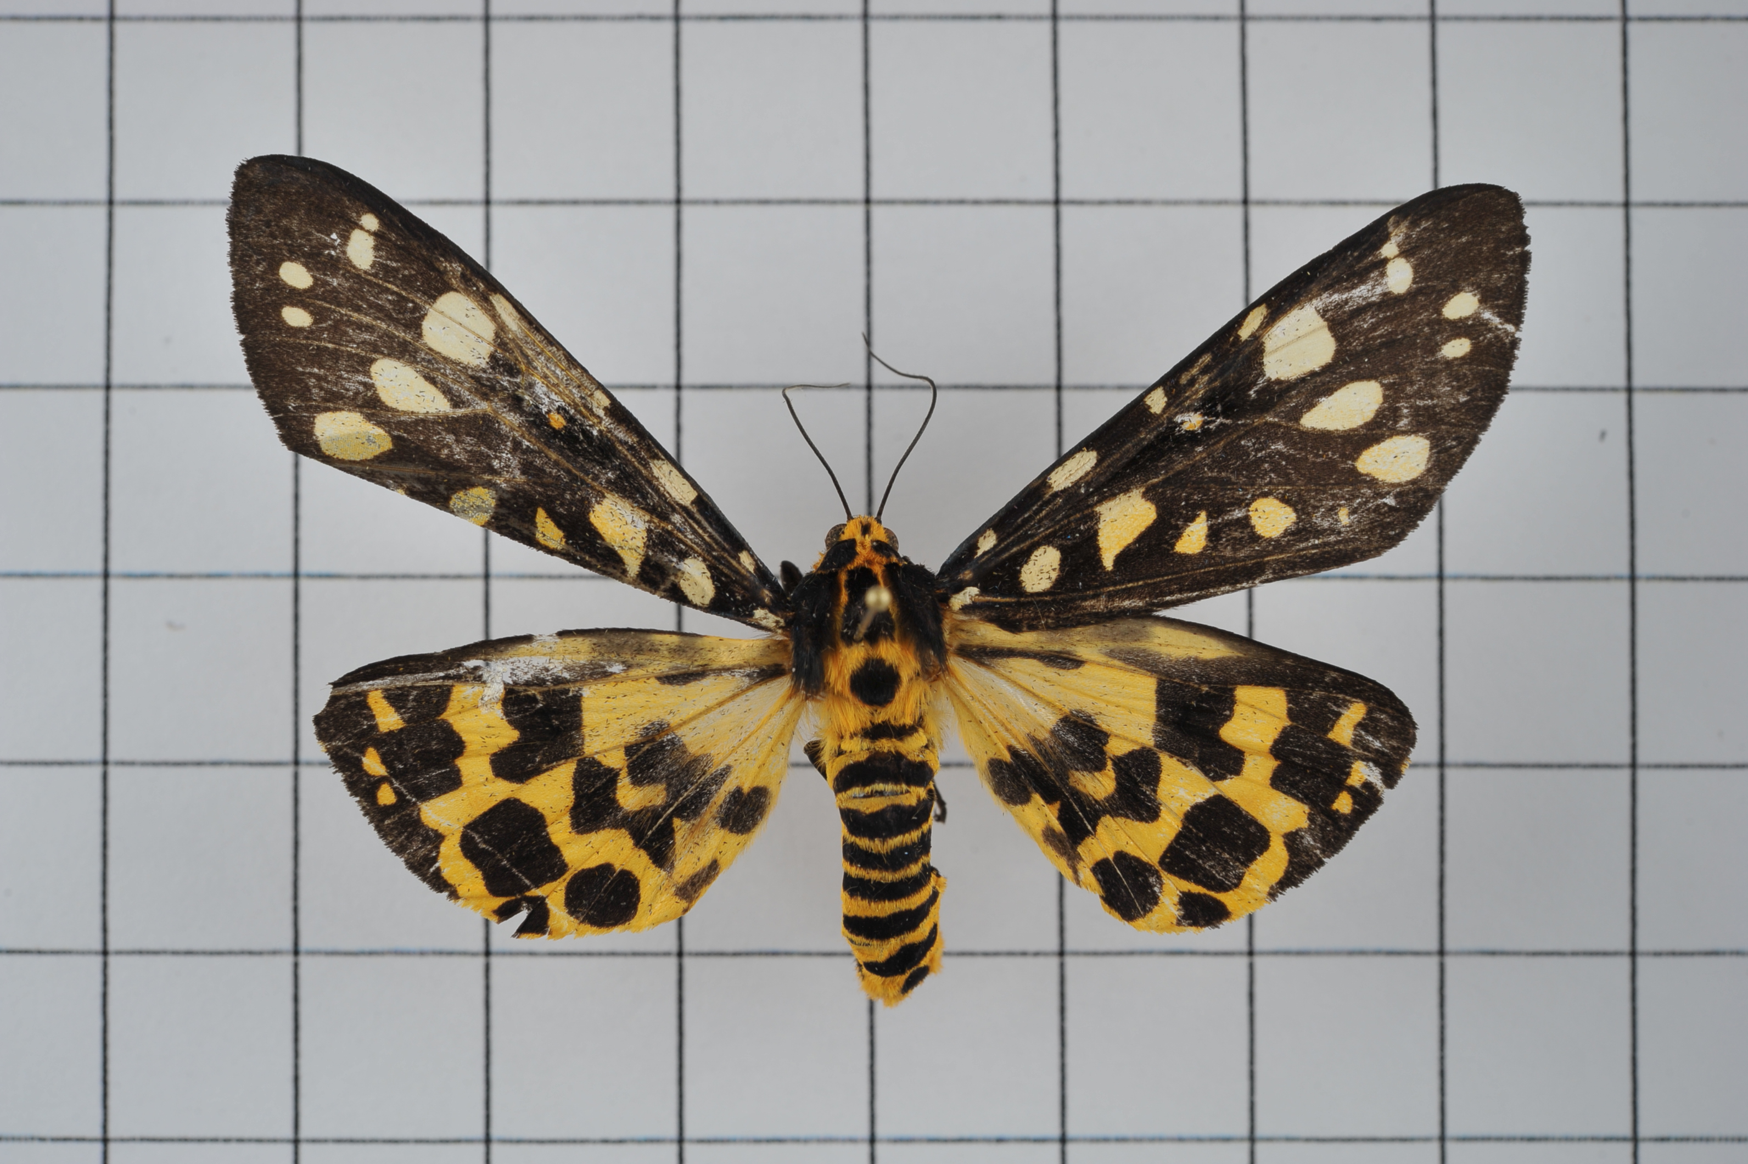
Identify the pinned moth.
Aglaomorpha histrio formosana
